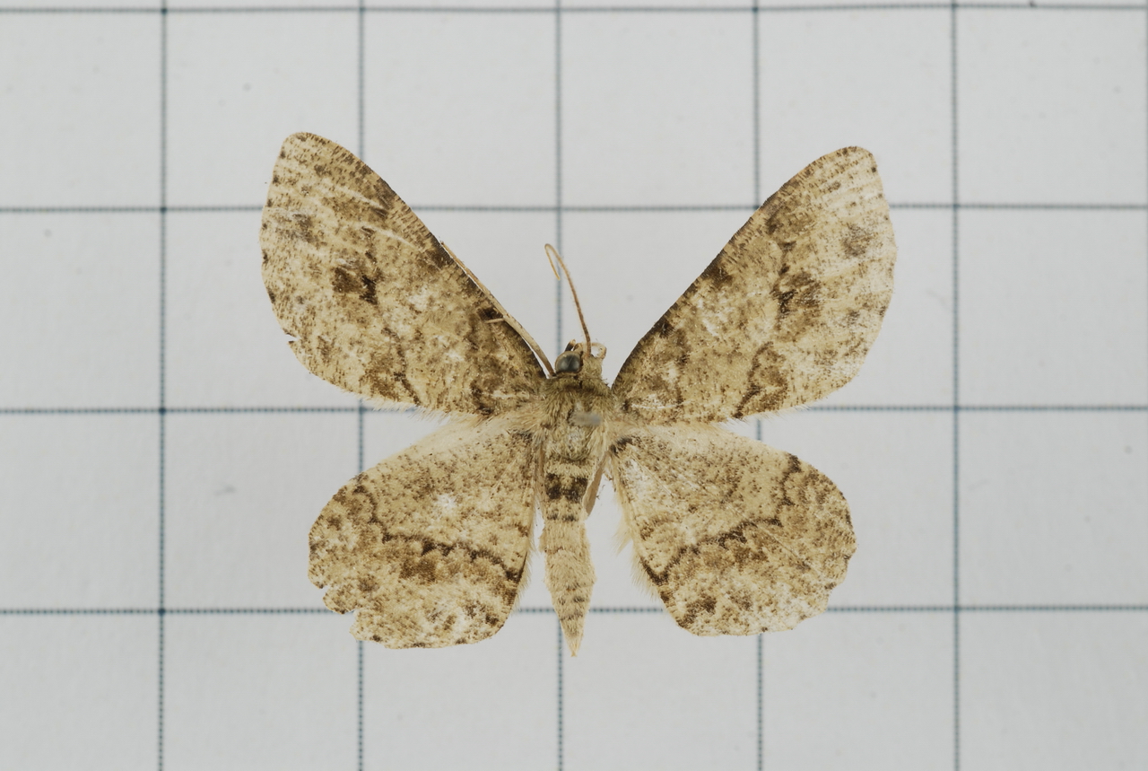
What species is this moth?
Ectropis bhurmitra
